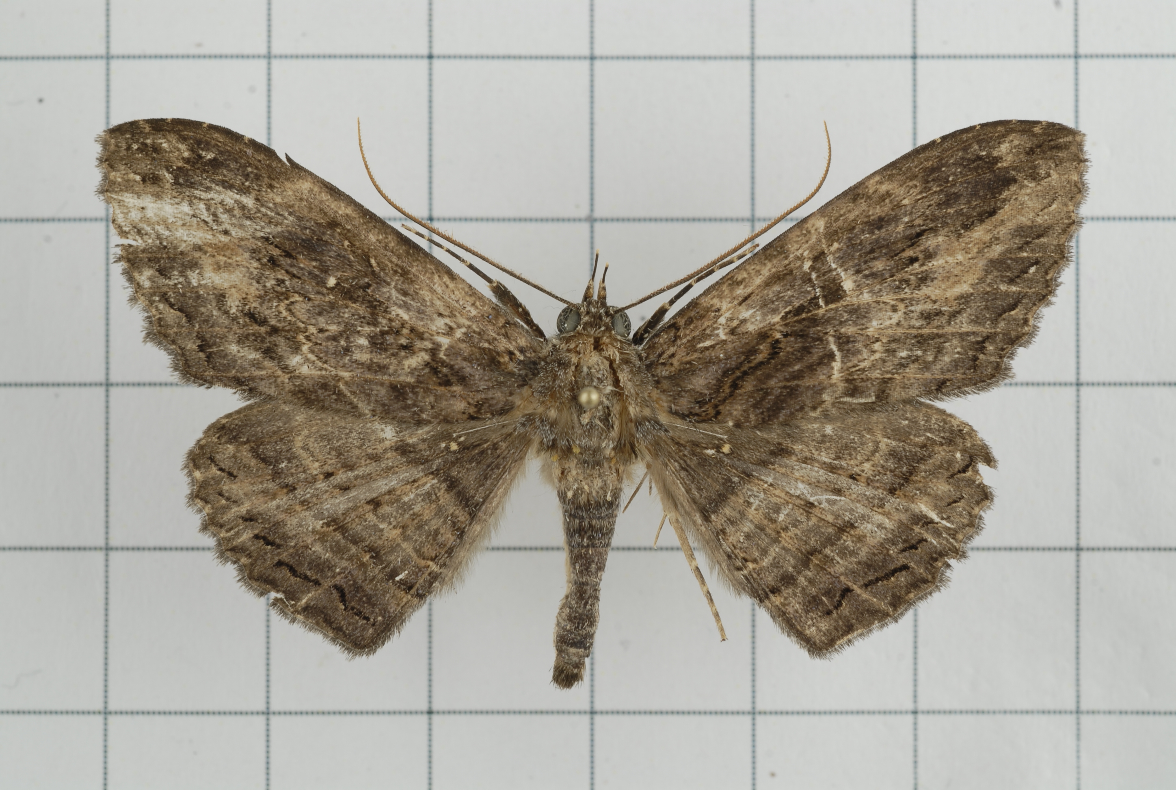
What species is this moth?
Anisoneura salebrosa
